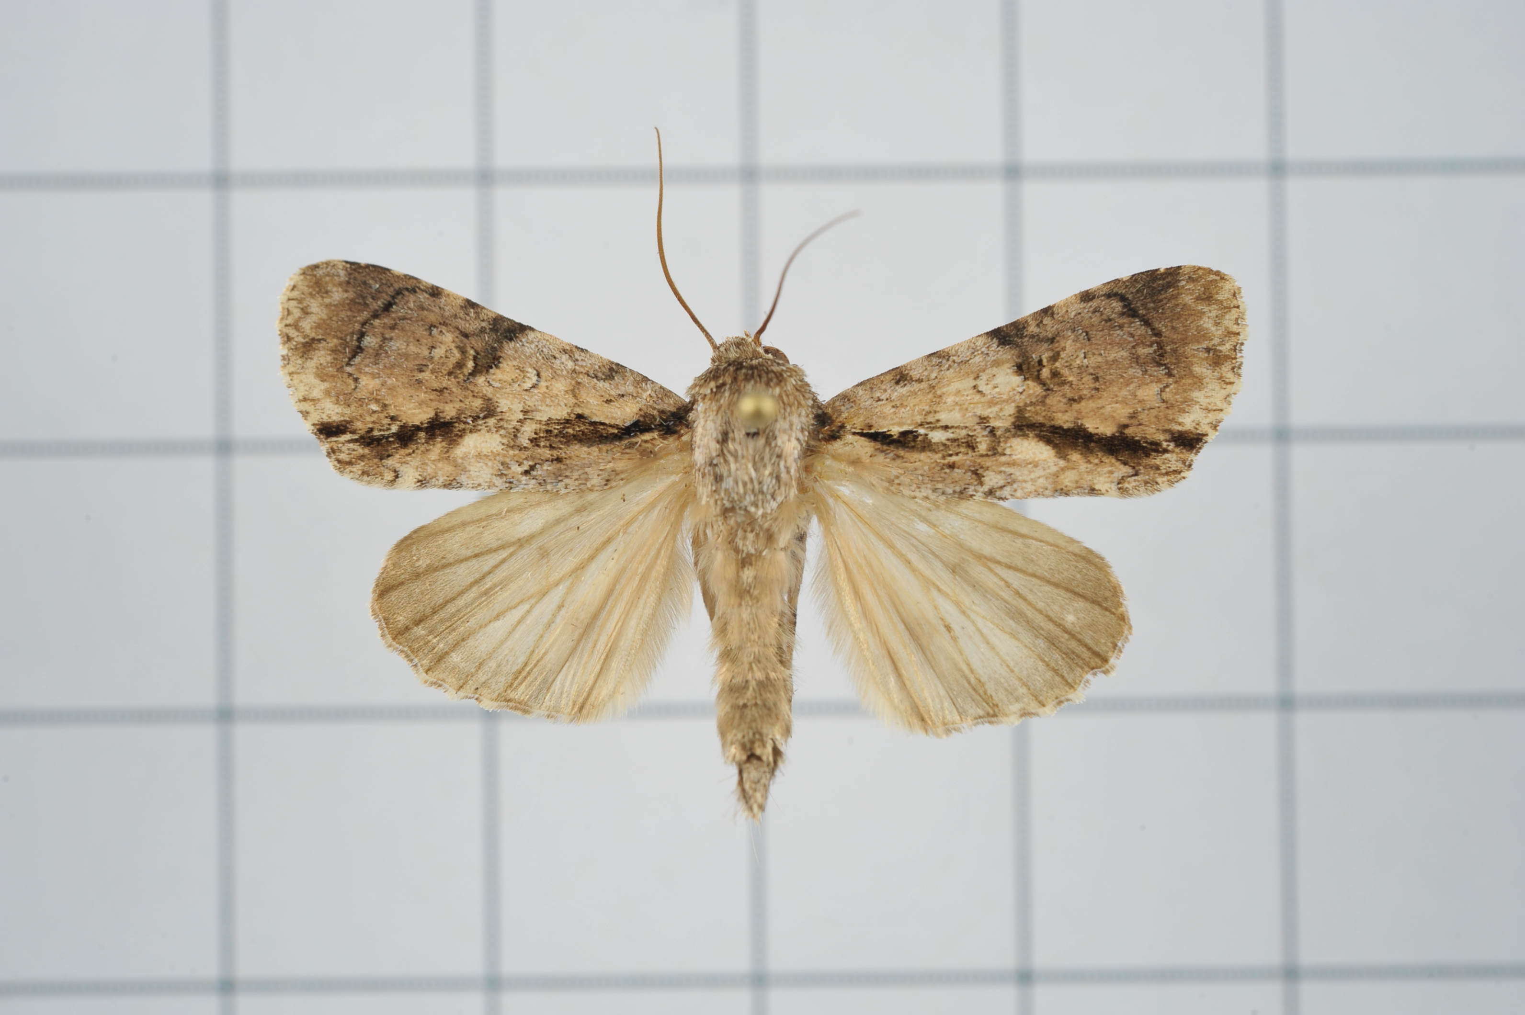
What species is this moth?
Fascionycta fasciata
